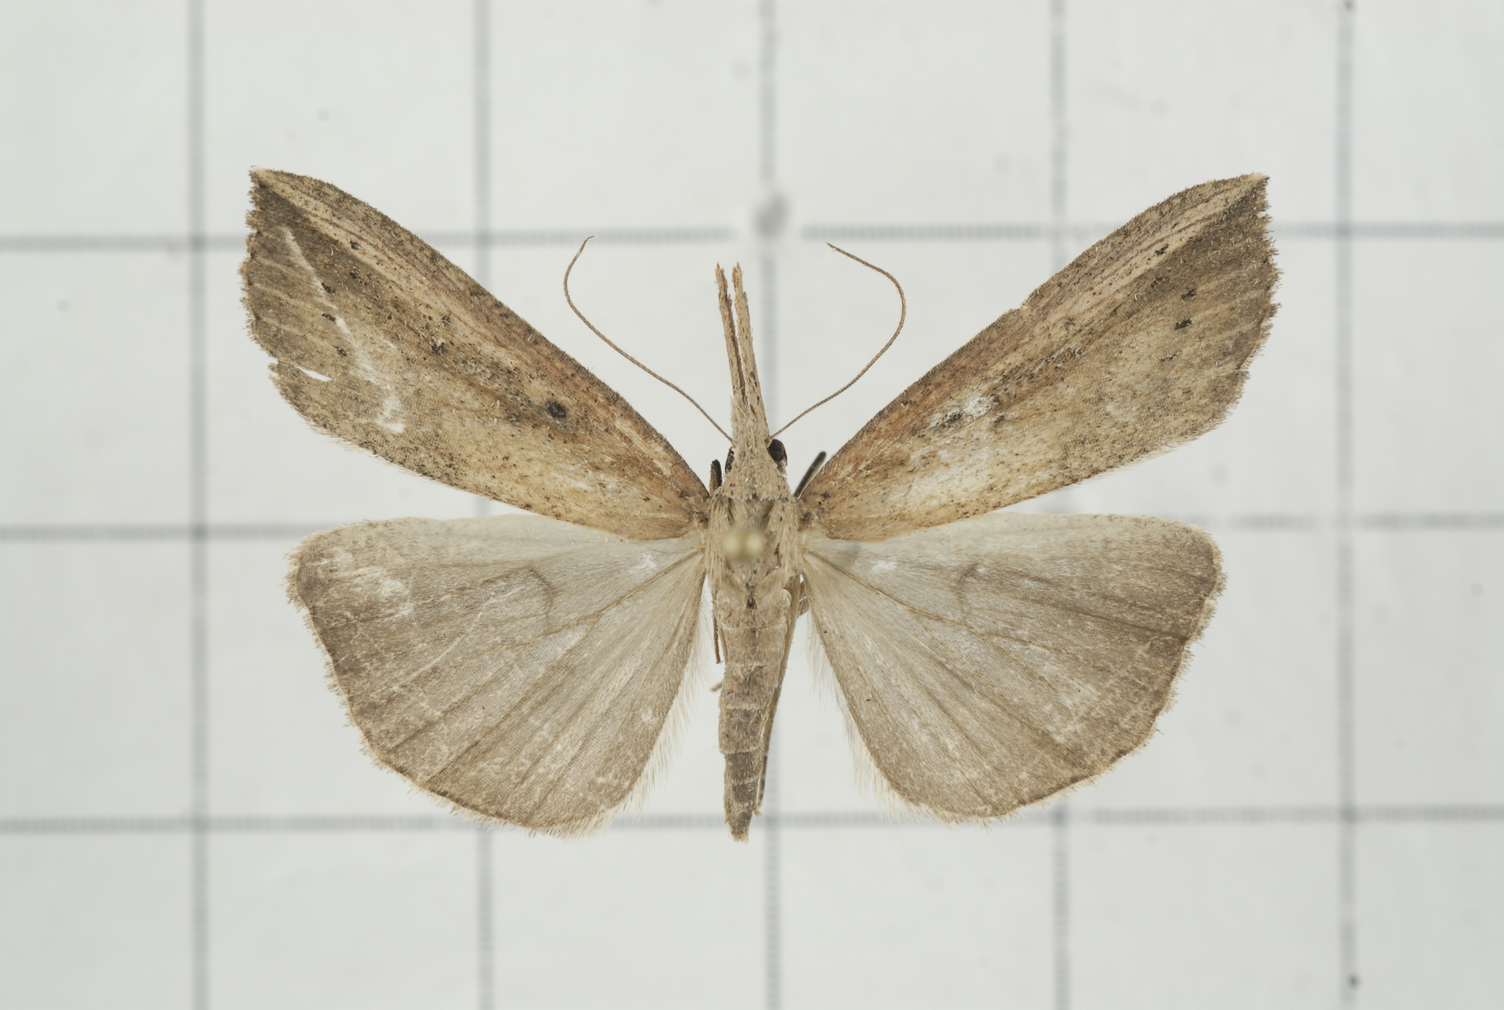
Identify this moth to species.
Hypena longipennis
